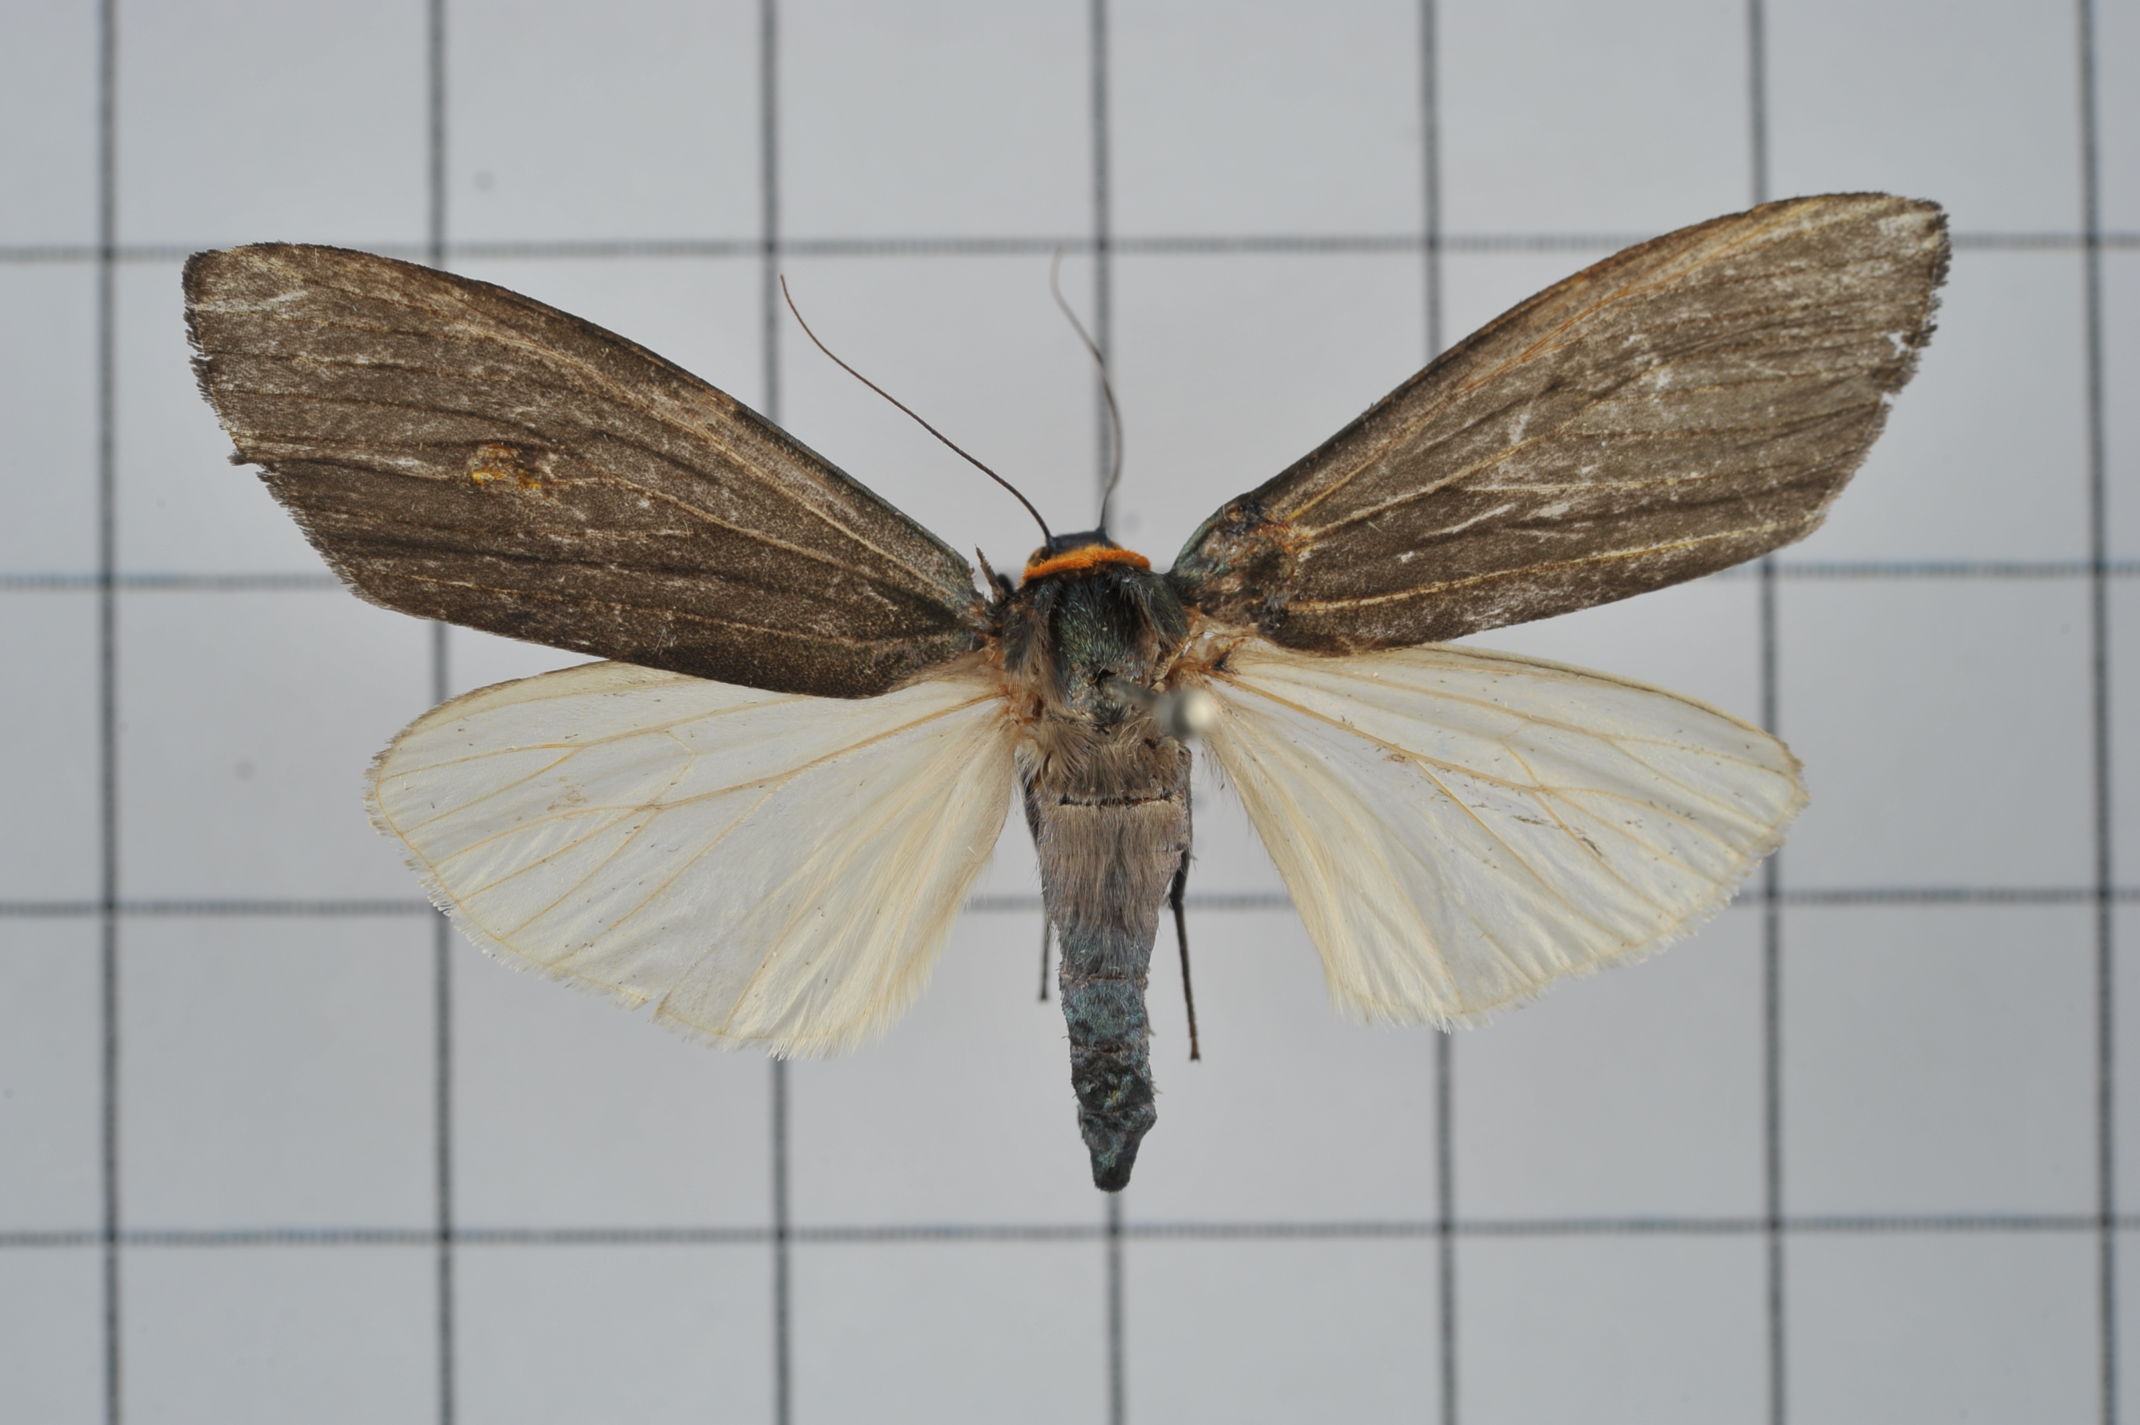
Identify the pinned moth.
Paraona staudingeri formosana
